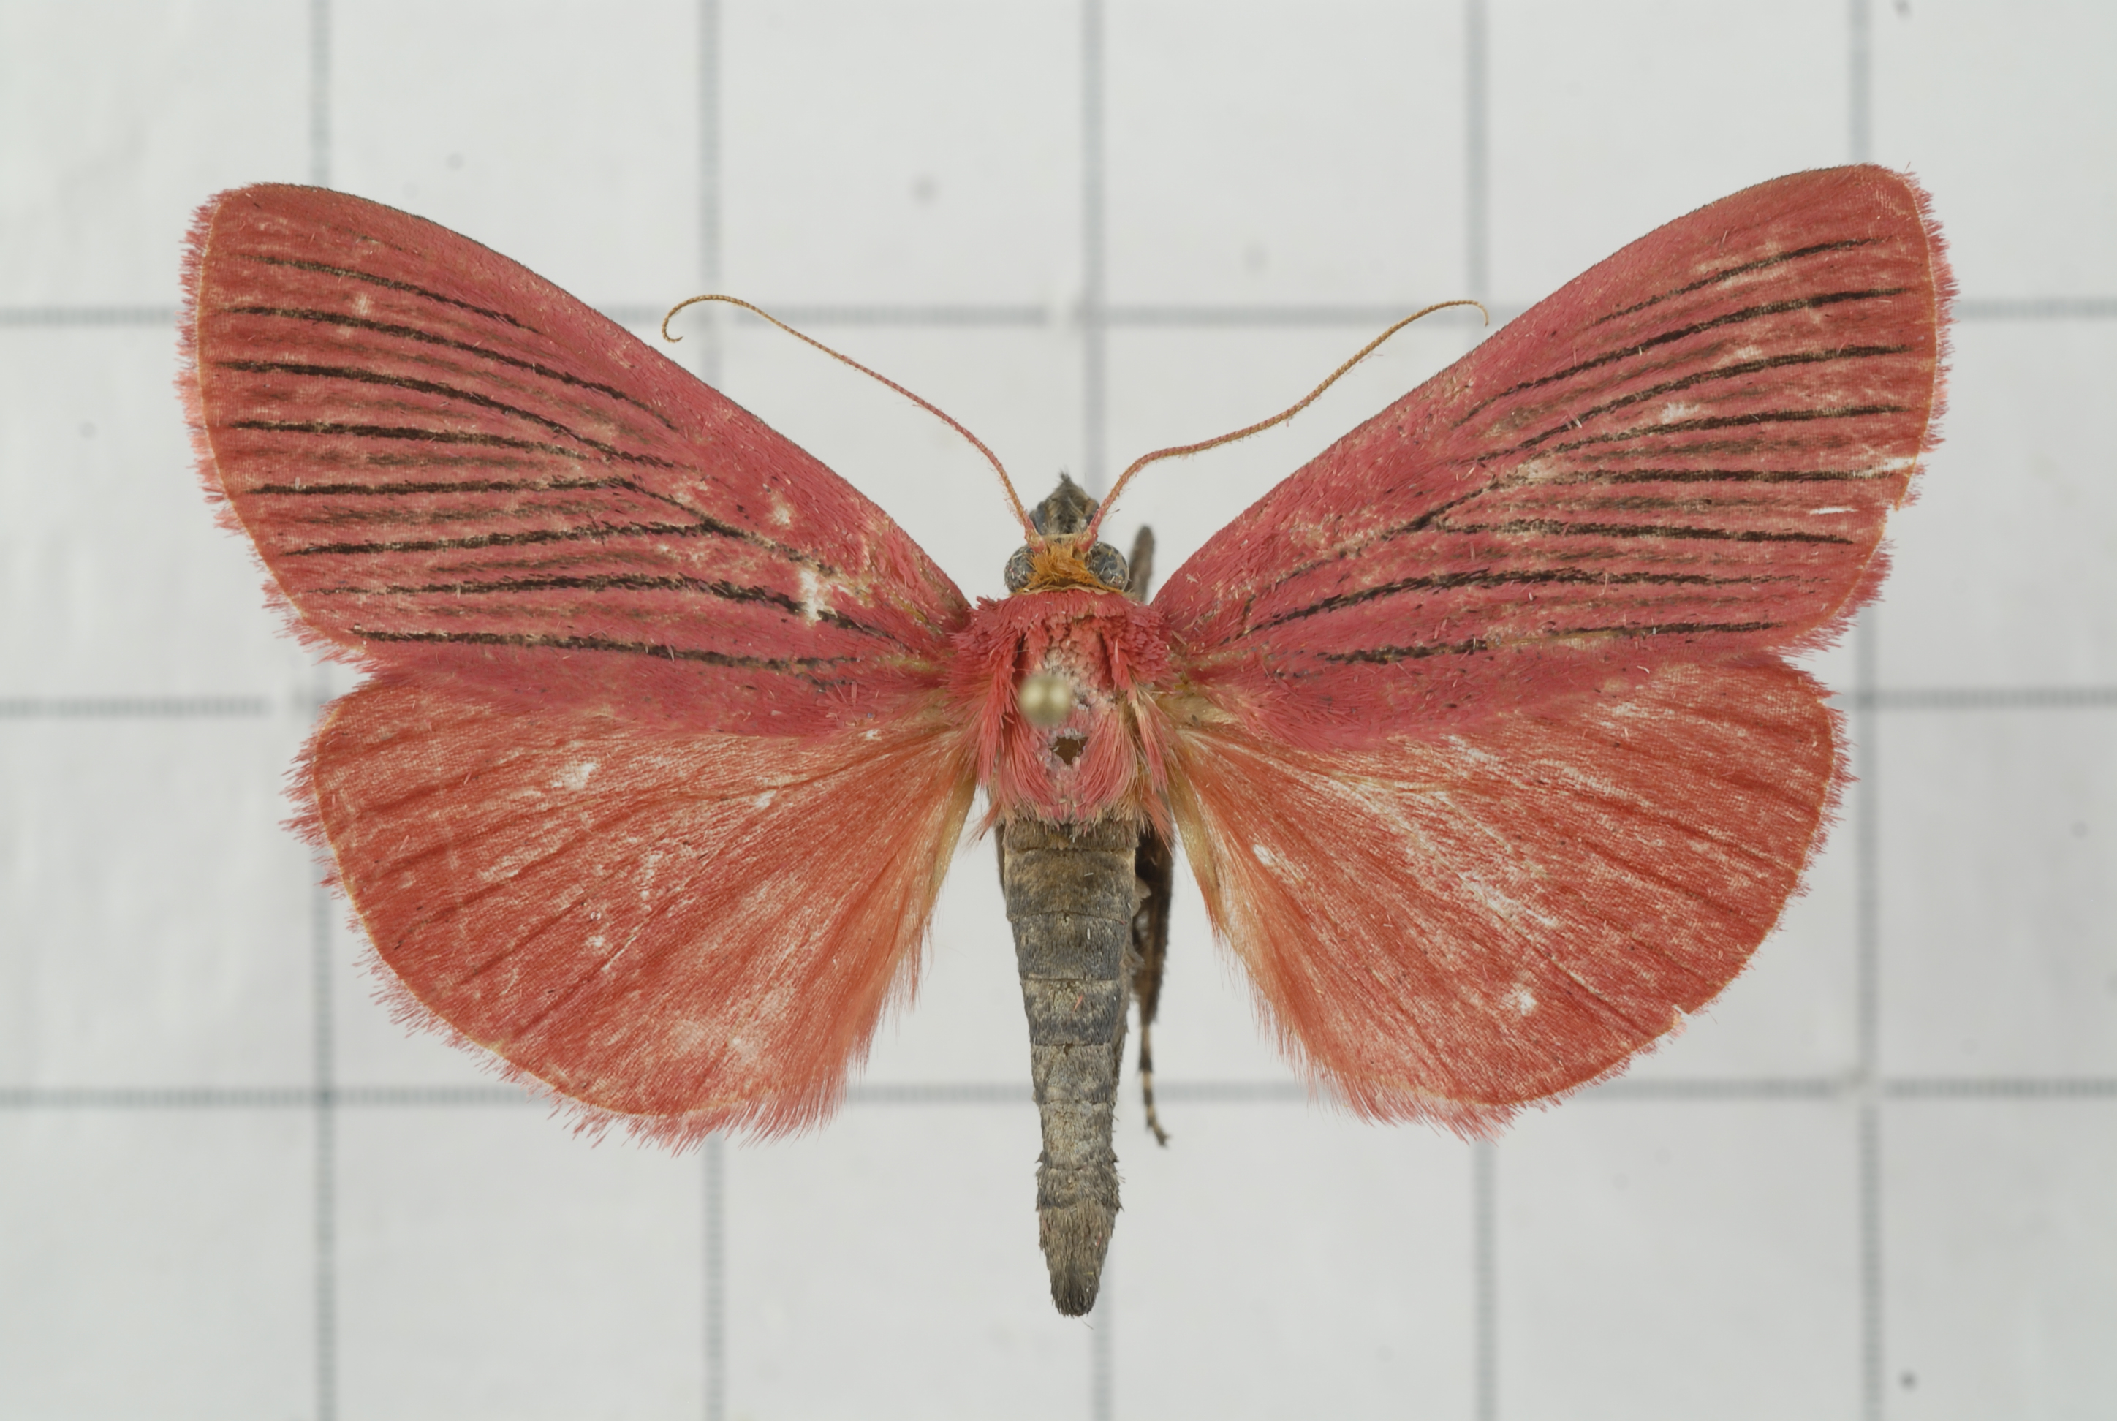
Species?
Arctioblepsis rubida
